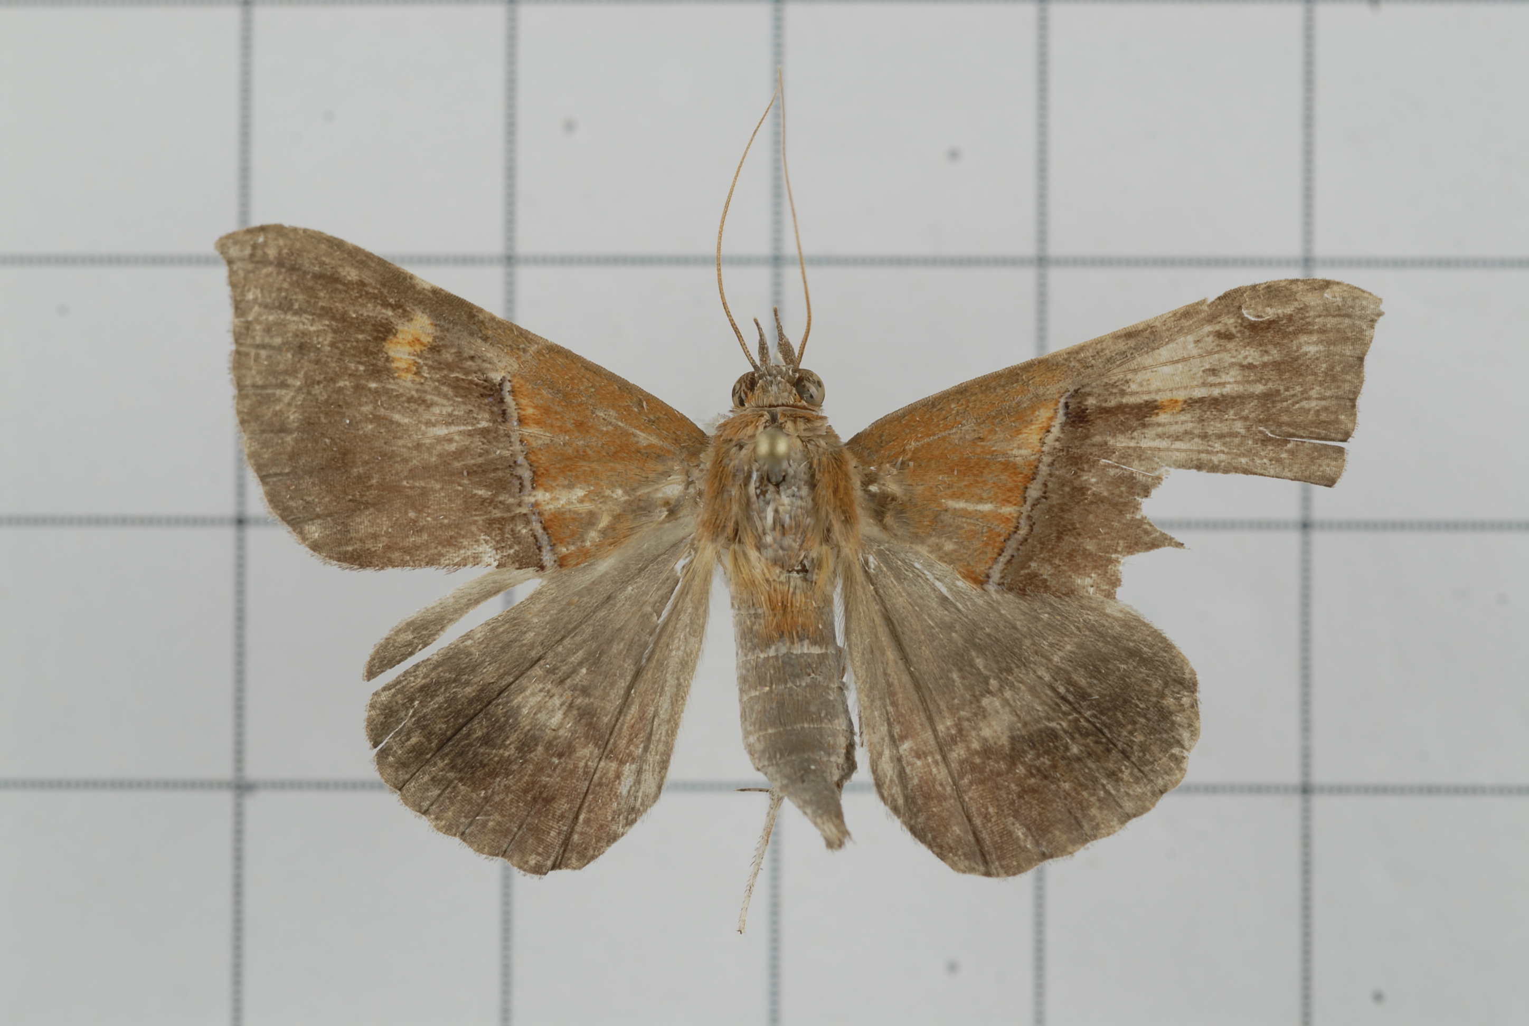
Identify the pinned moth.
Sympis rufibasis
